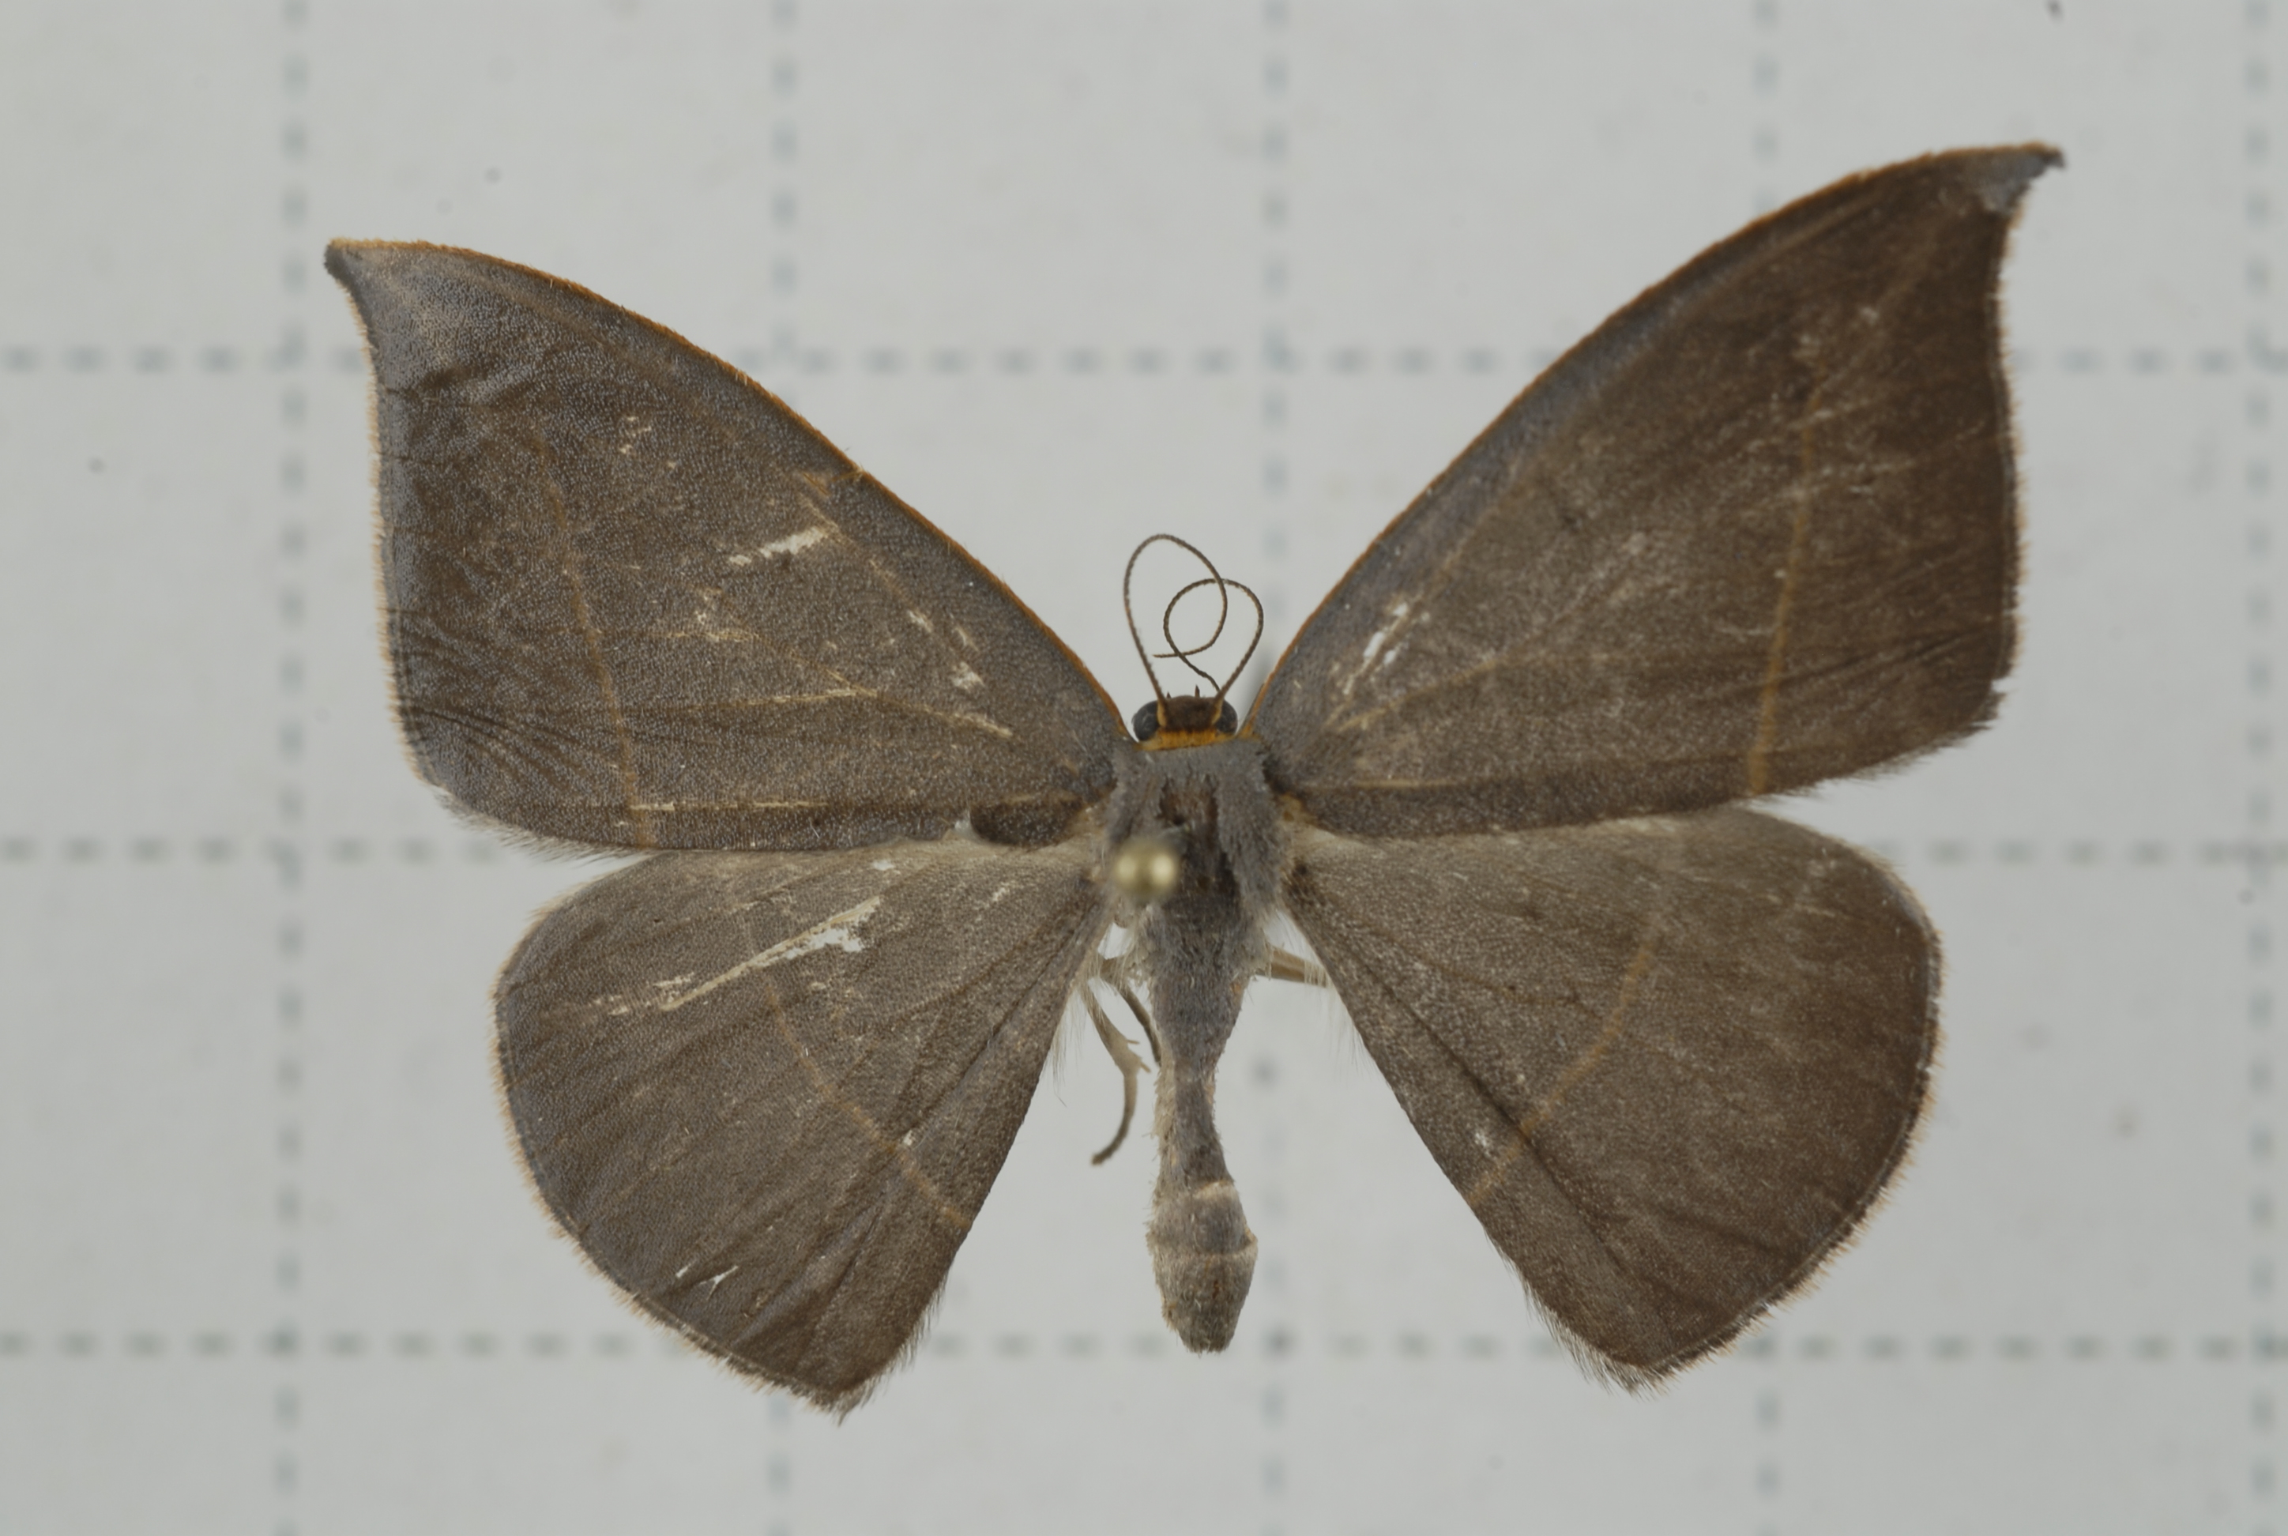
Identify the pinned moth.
Microblepsis violacea
